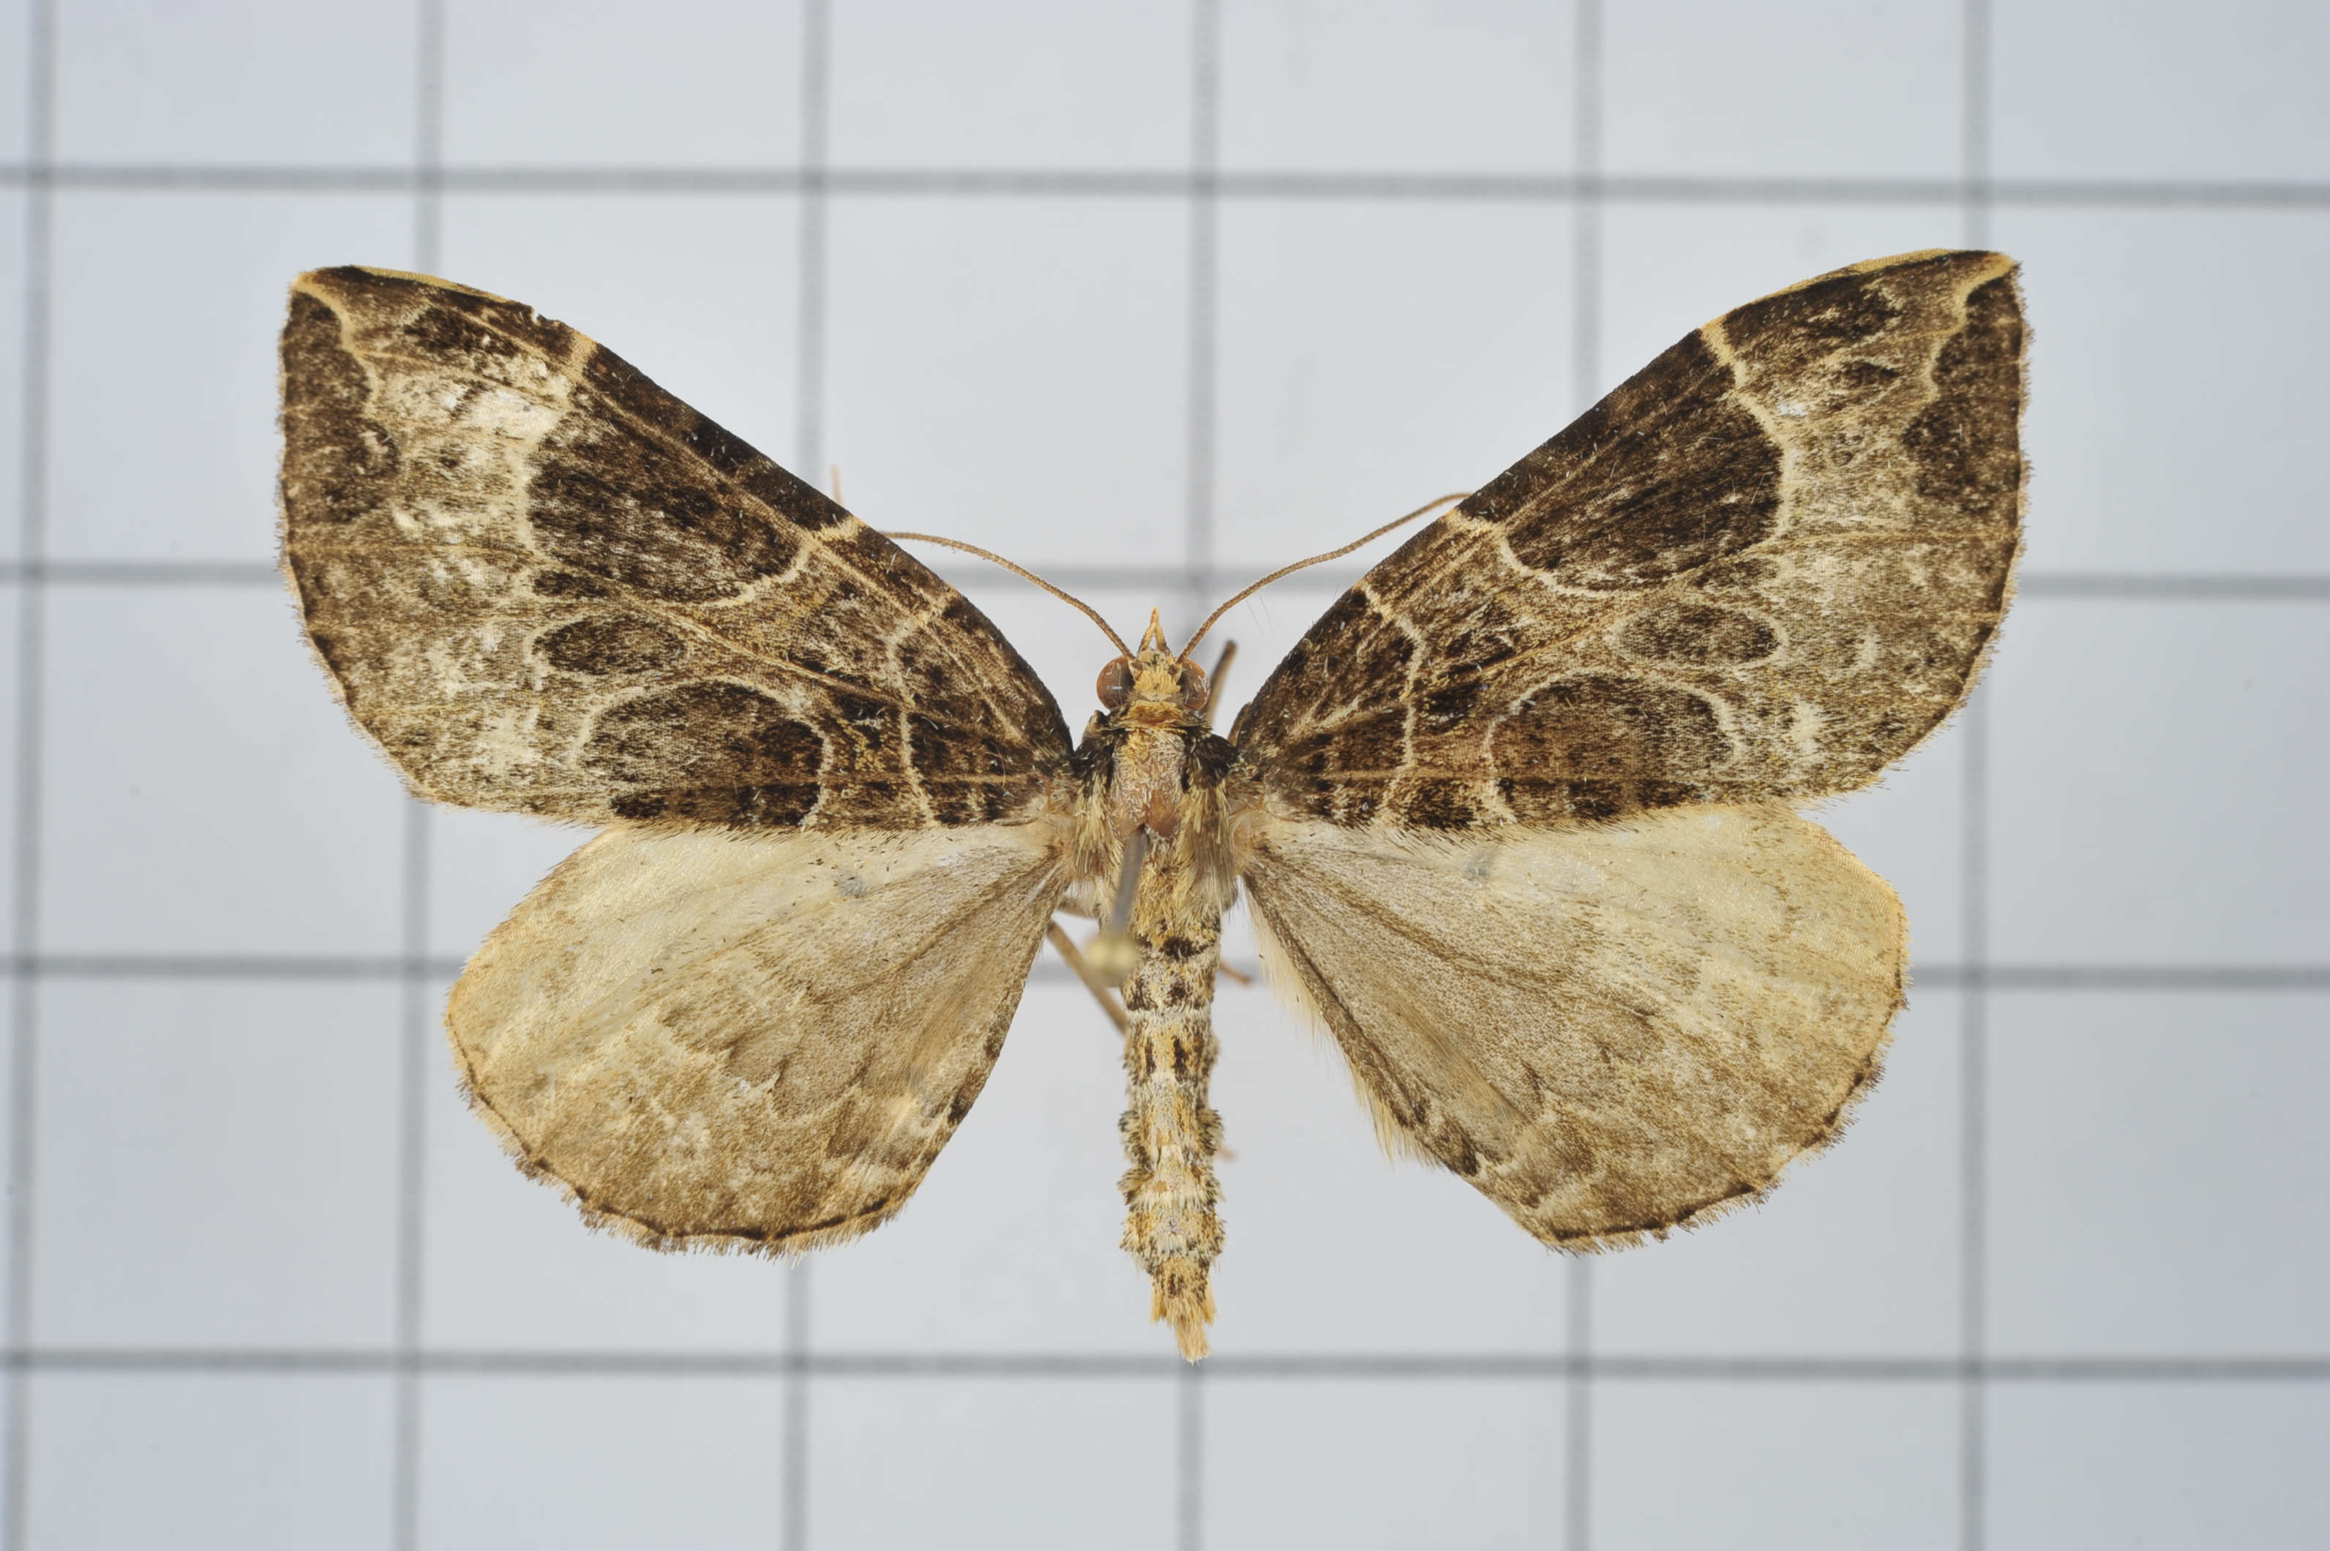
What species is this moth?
Eustroma melancholica interrupta
